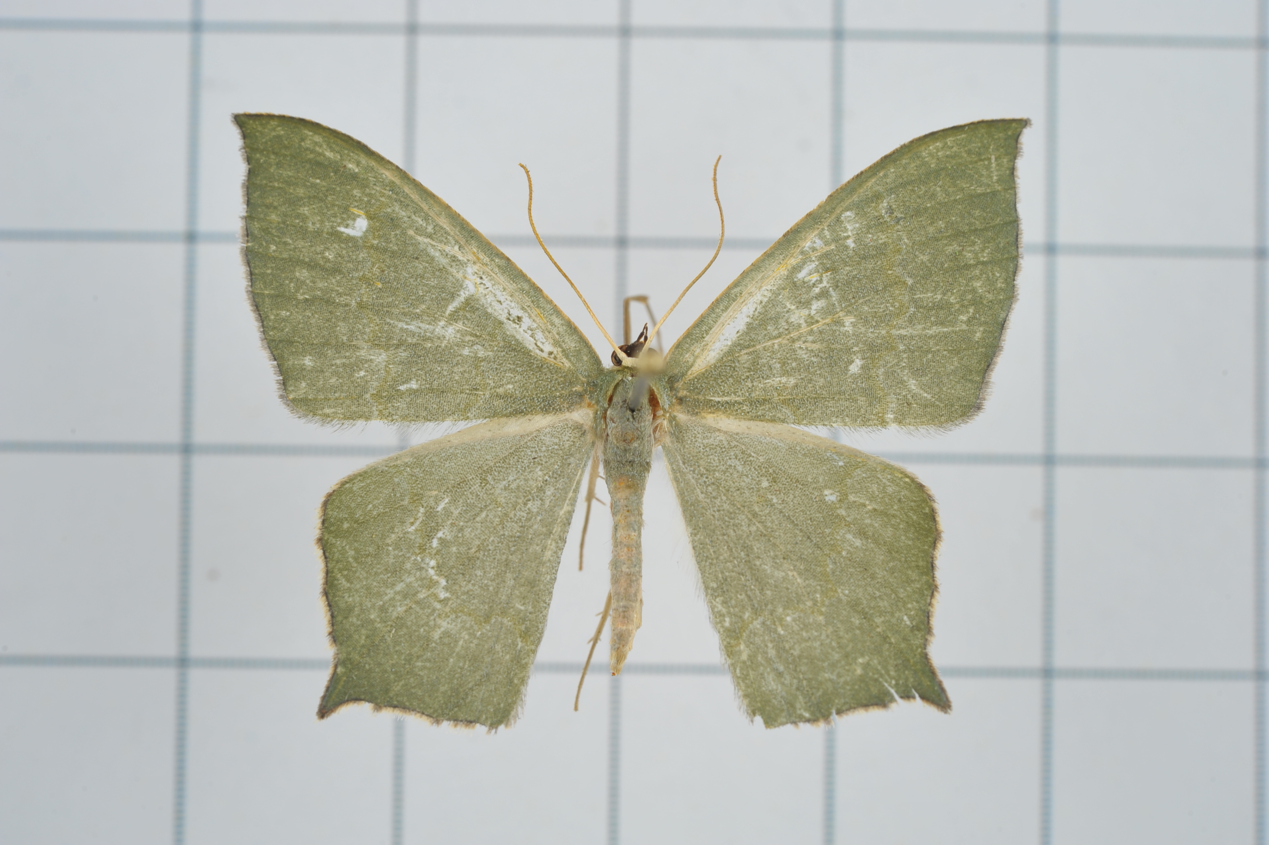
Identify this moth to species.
Maxates quadripunctata
